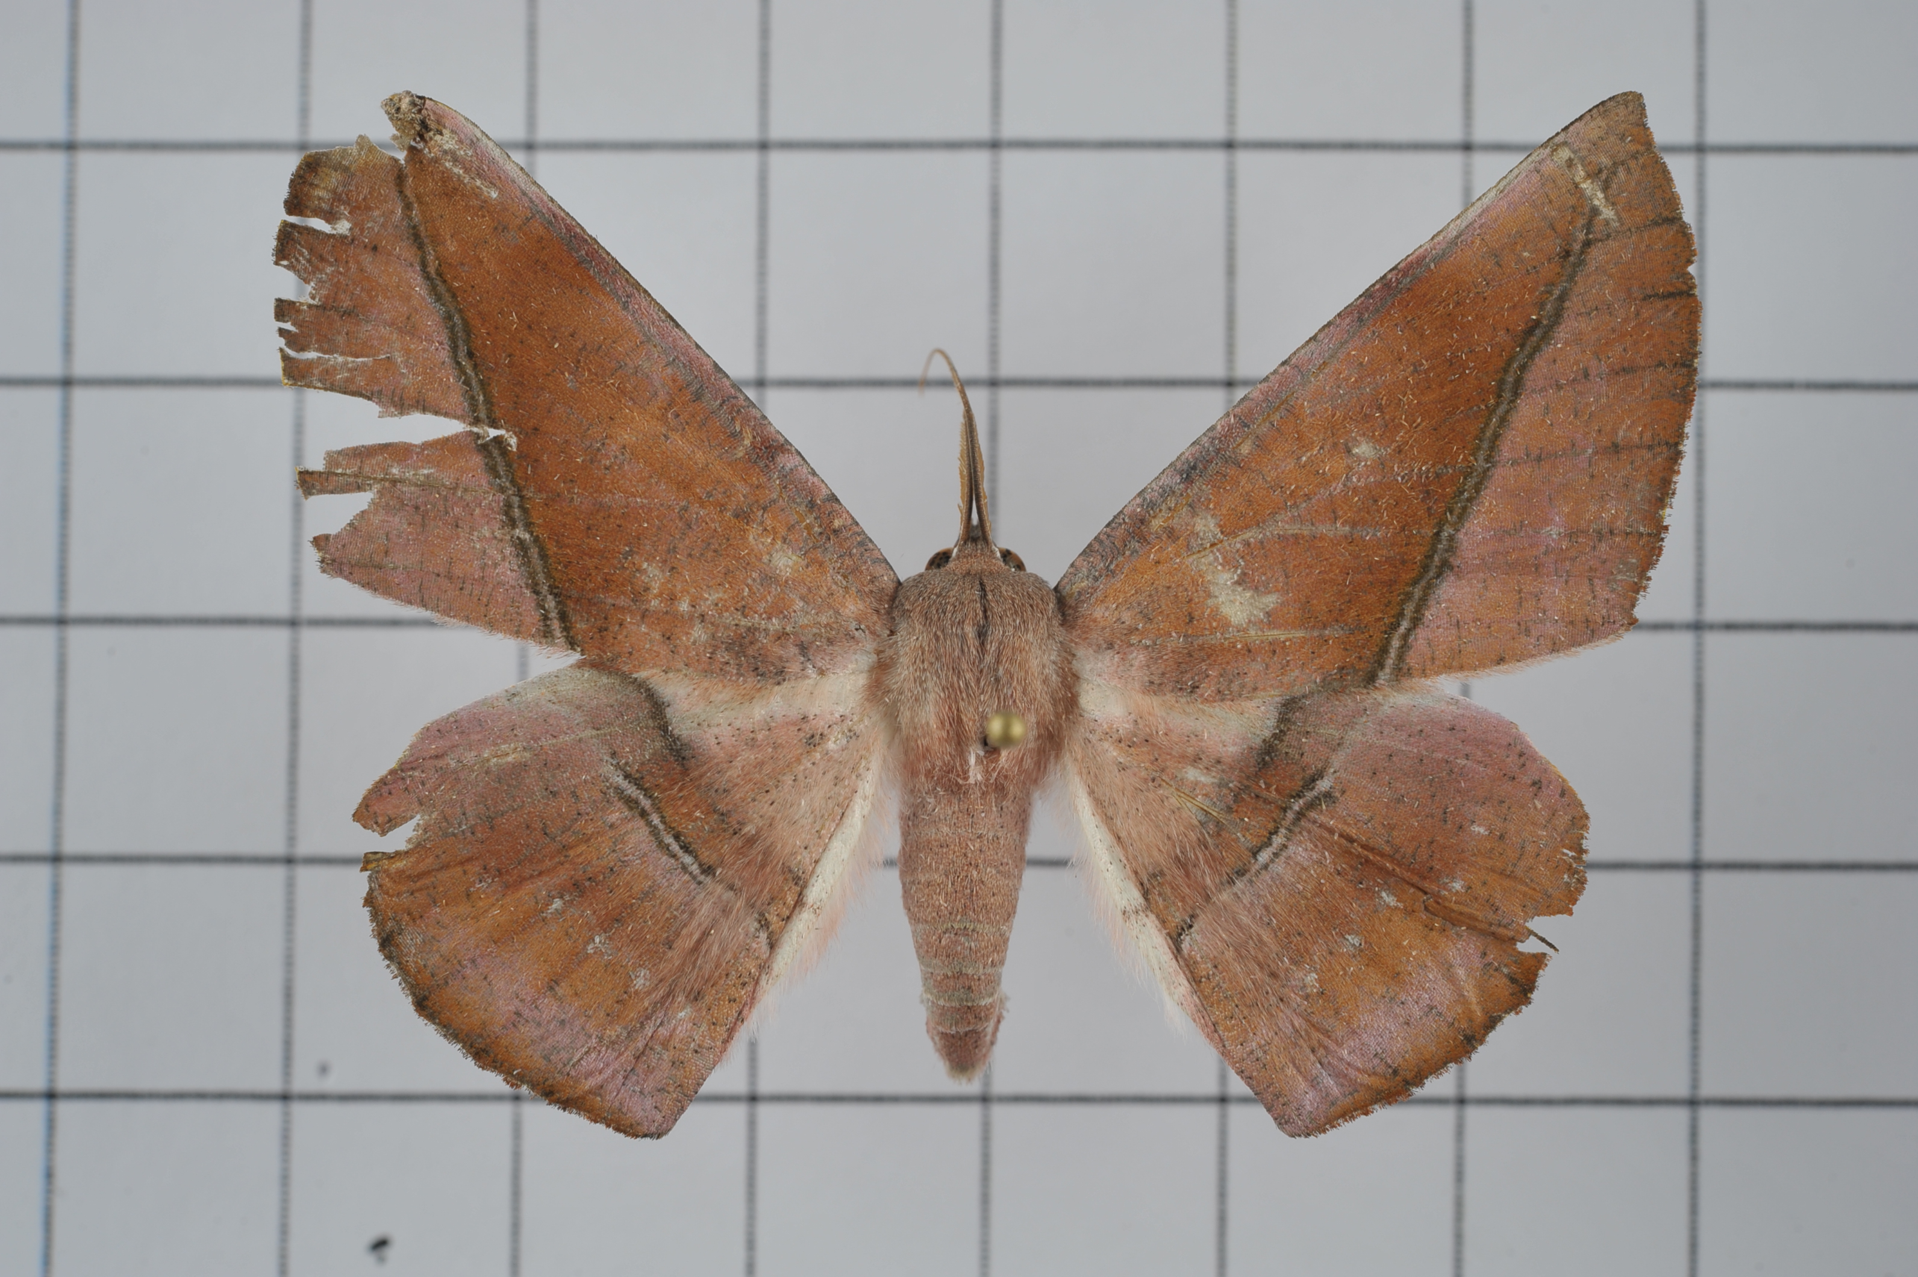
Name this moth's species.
Sarcinodes yayeyamana
